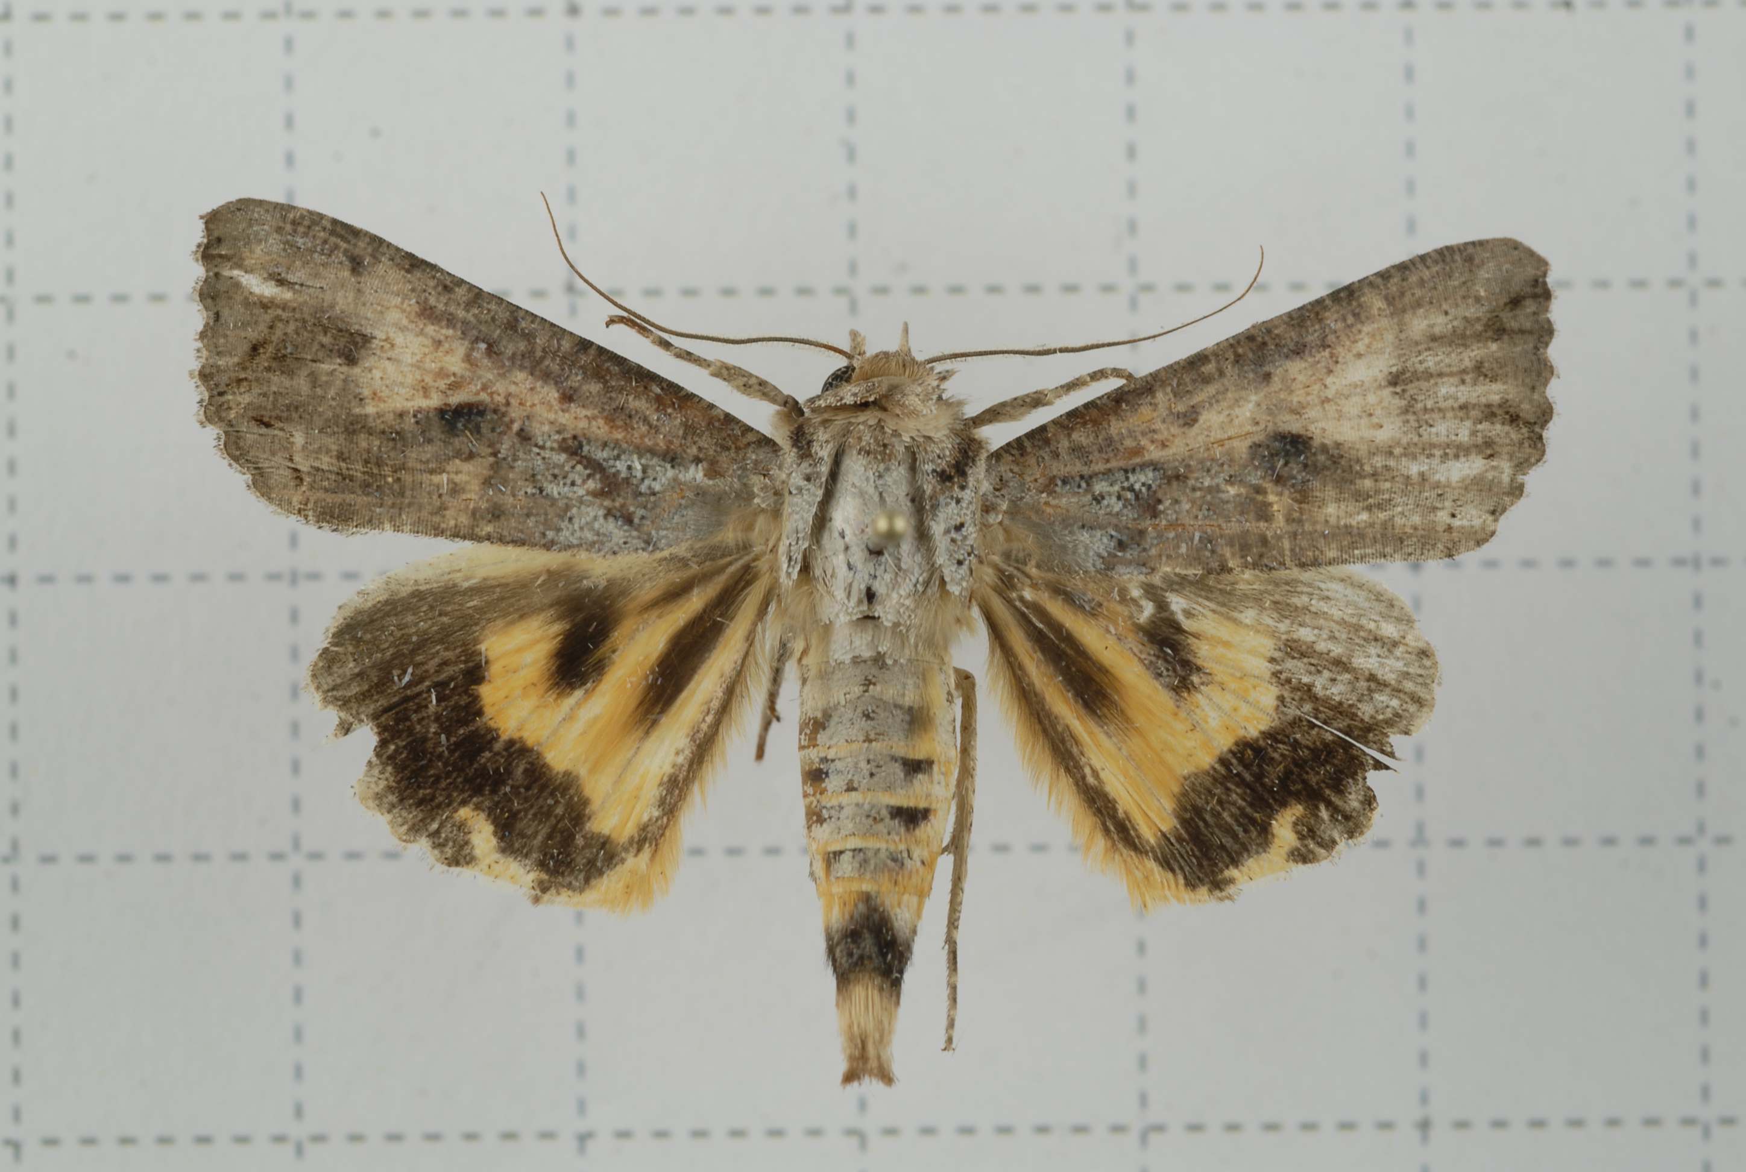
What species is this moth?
Hypocala deflorata deflorata
